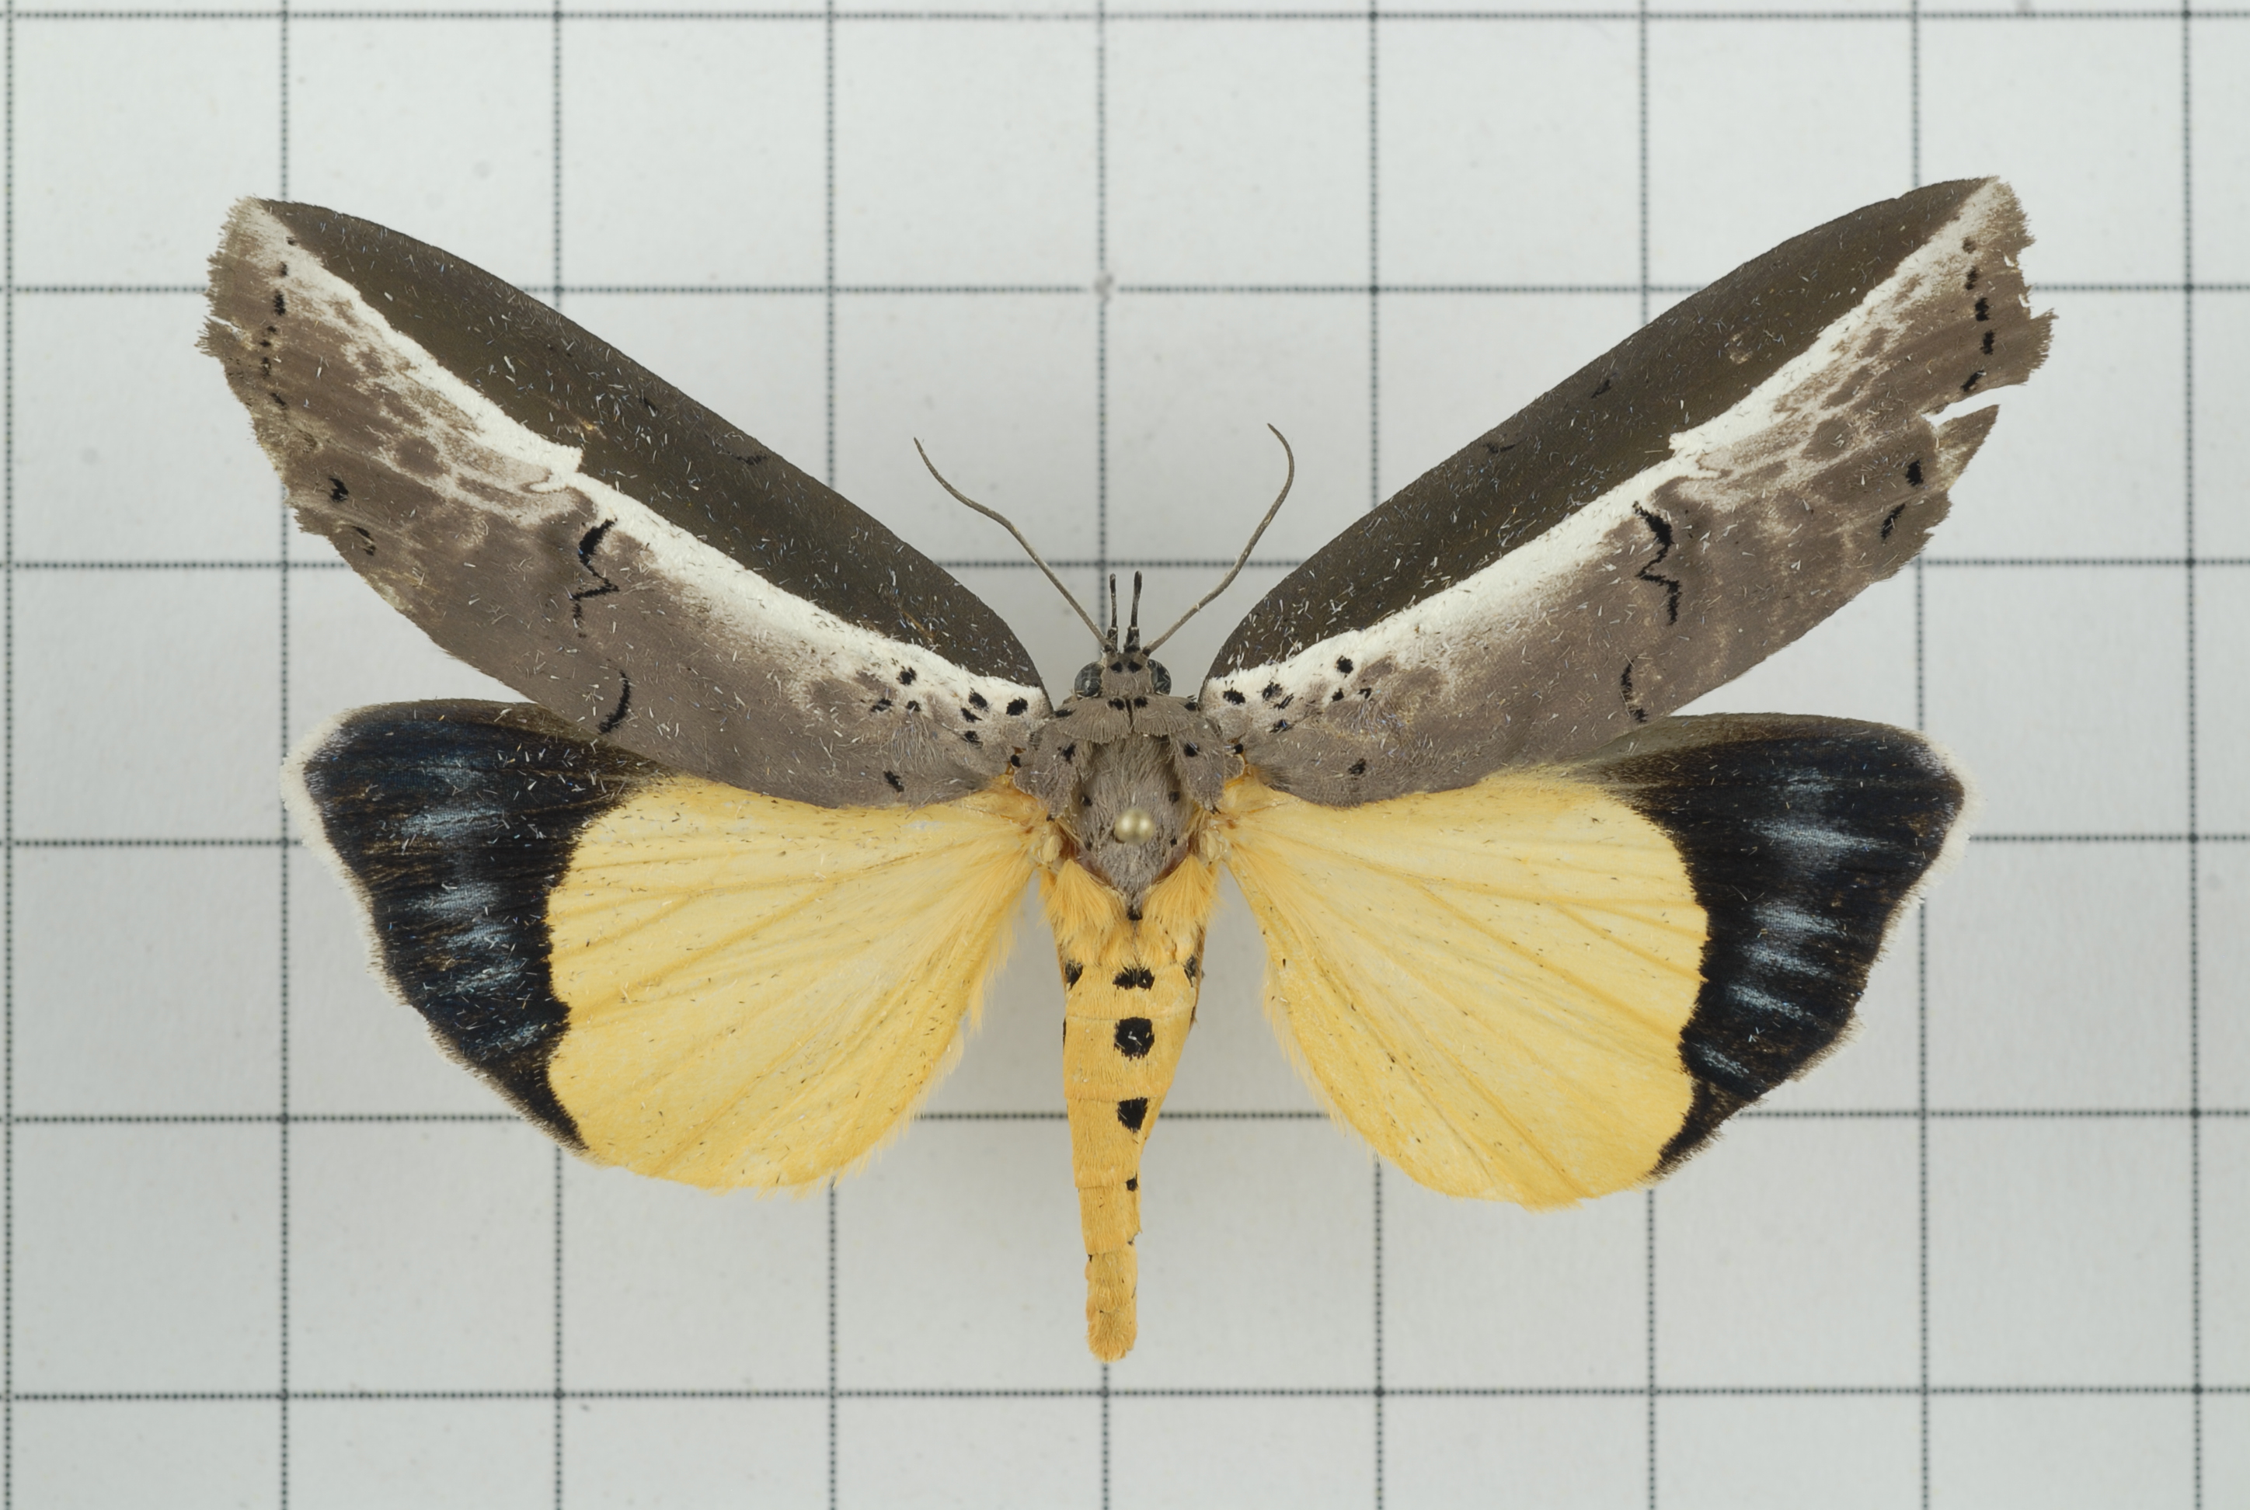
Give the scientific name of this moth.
Eligma narcissus
